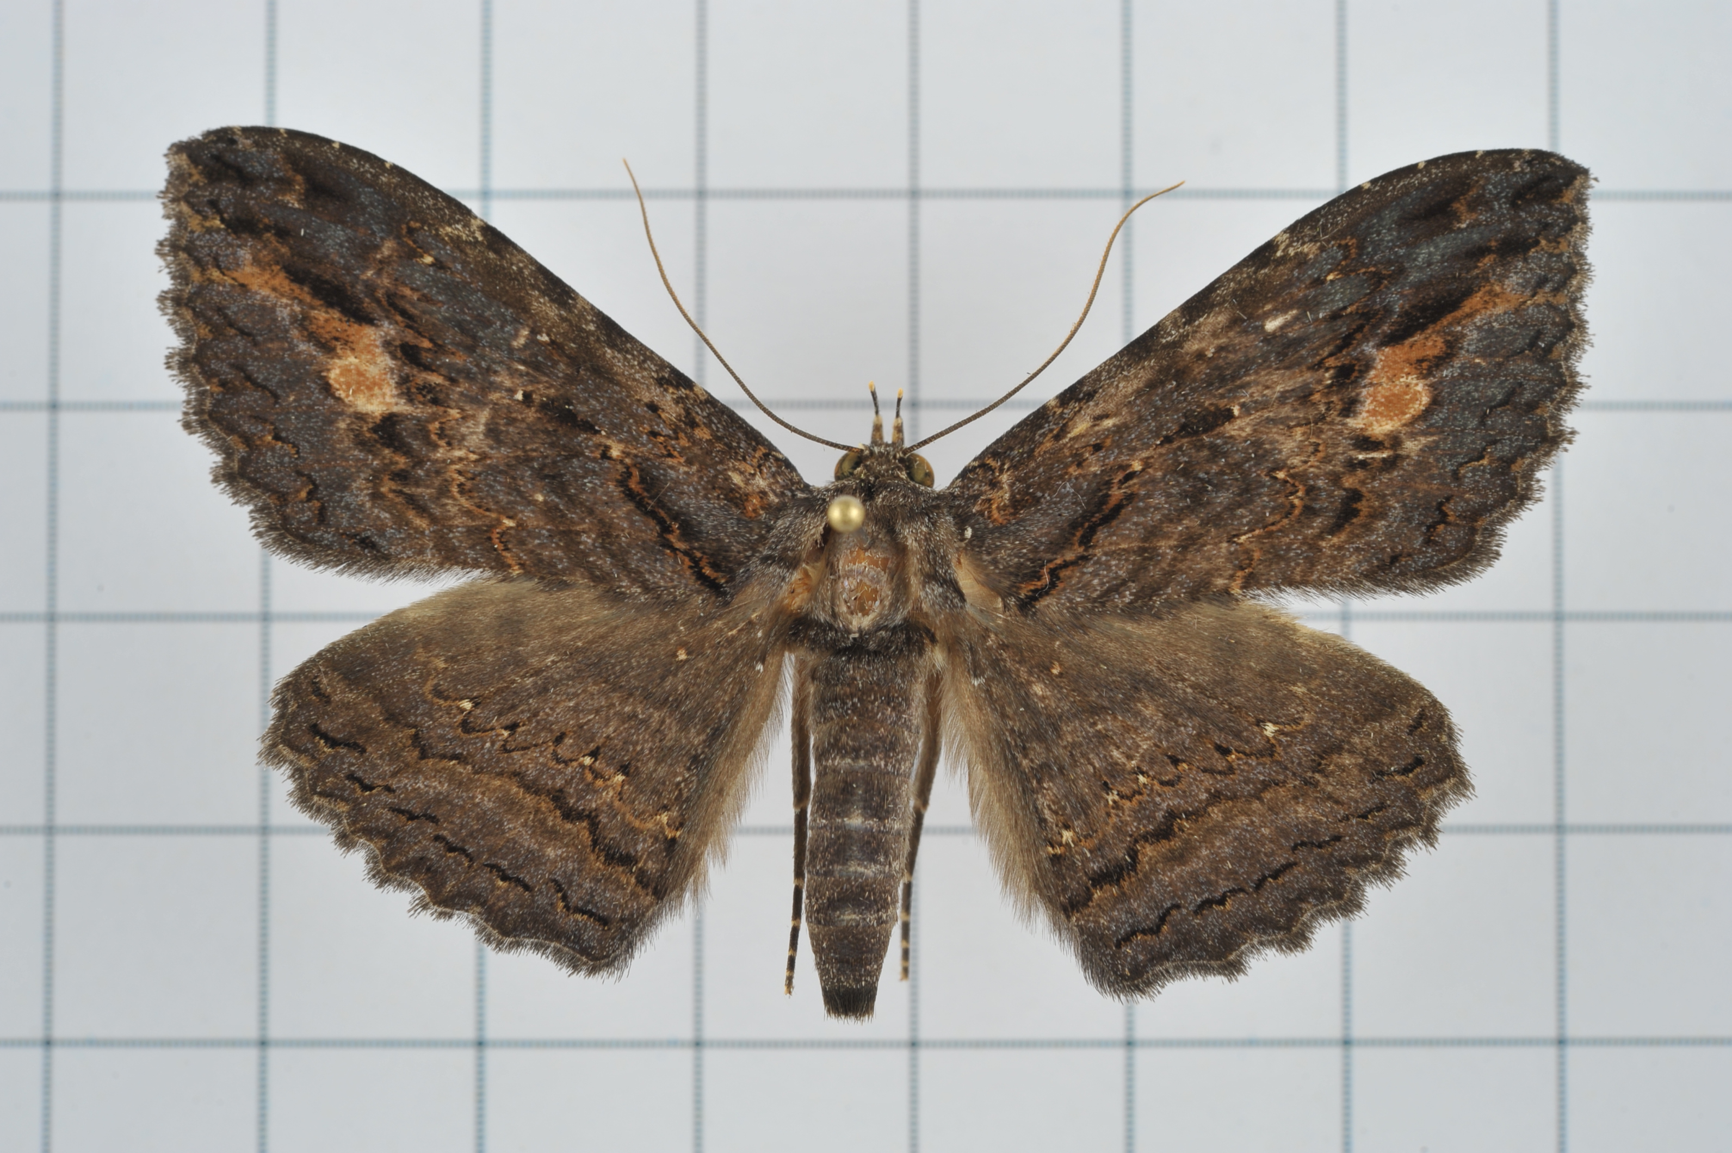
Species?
Anisoneura salebrosa
